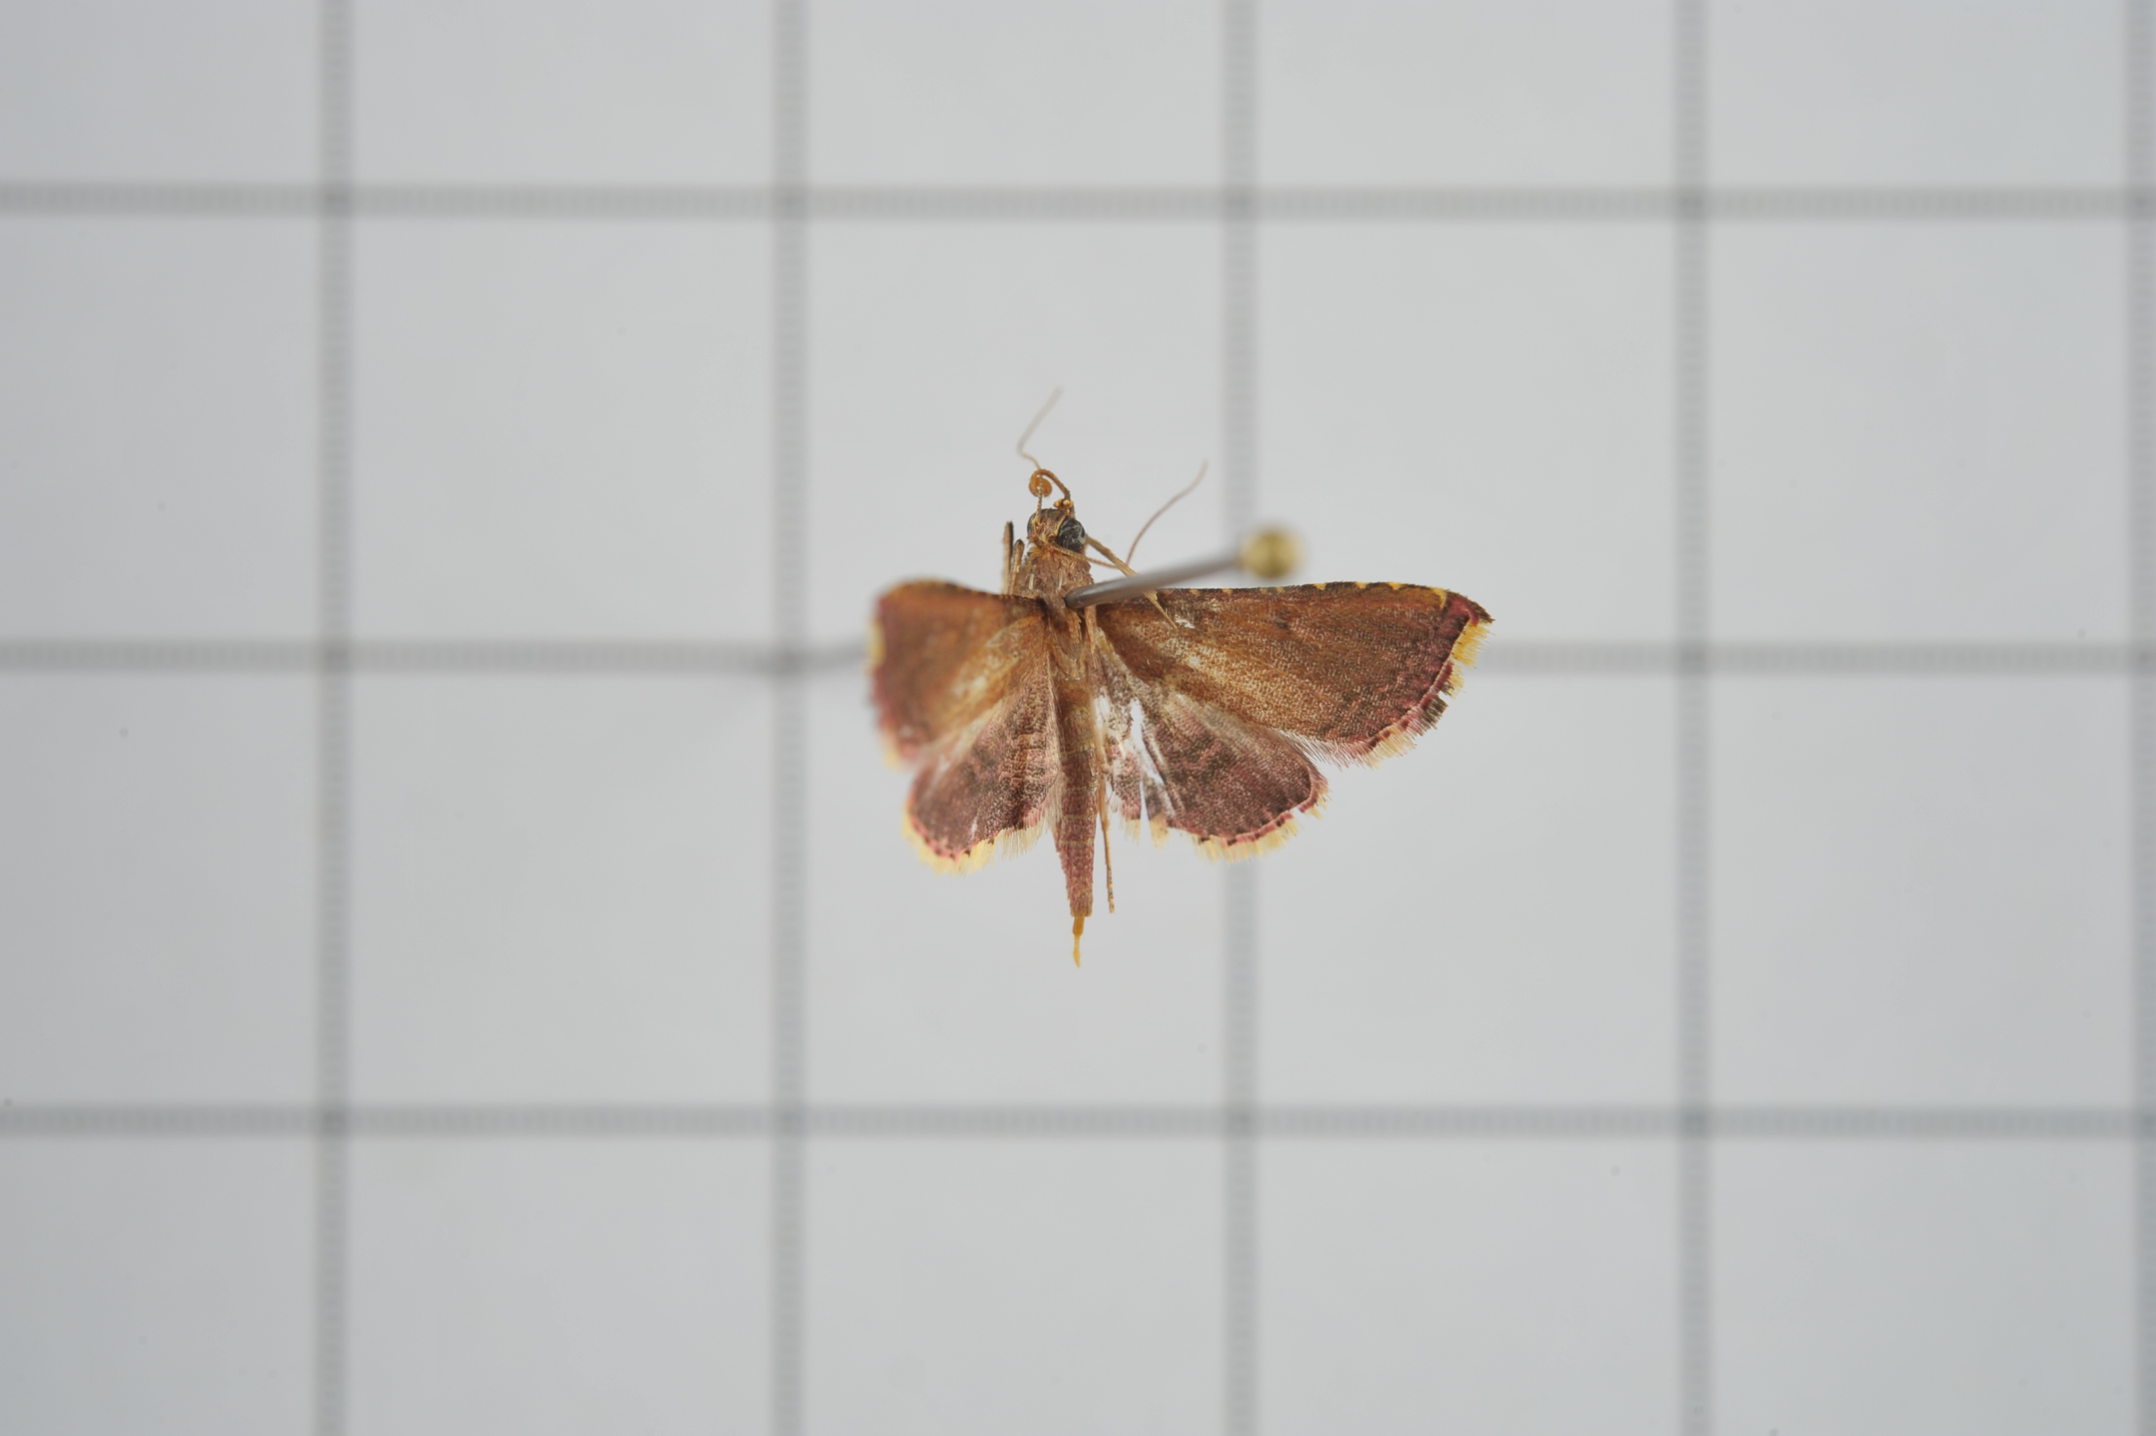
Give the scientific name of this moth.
Endotricha olivacealis
